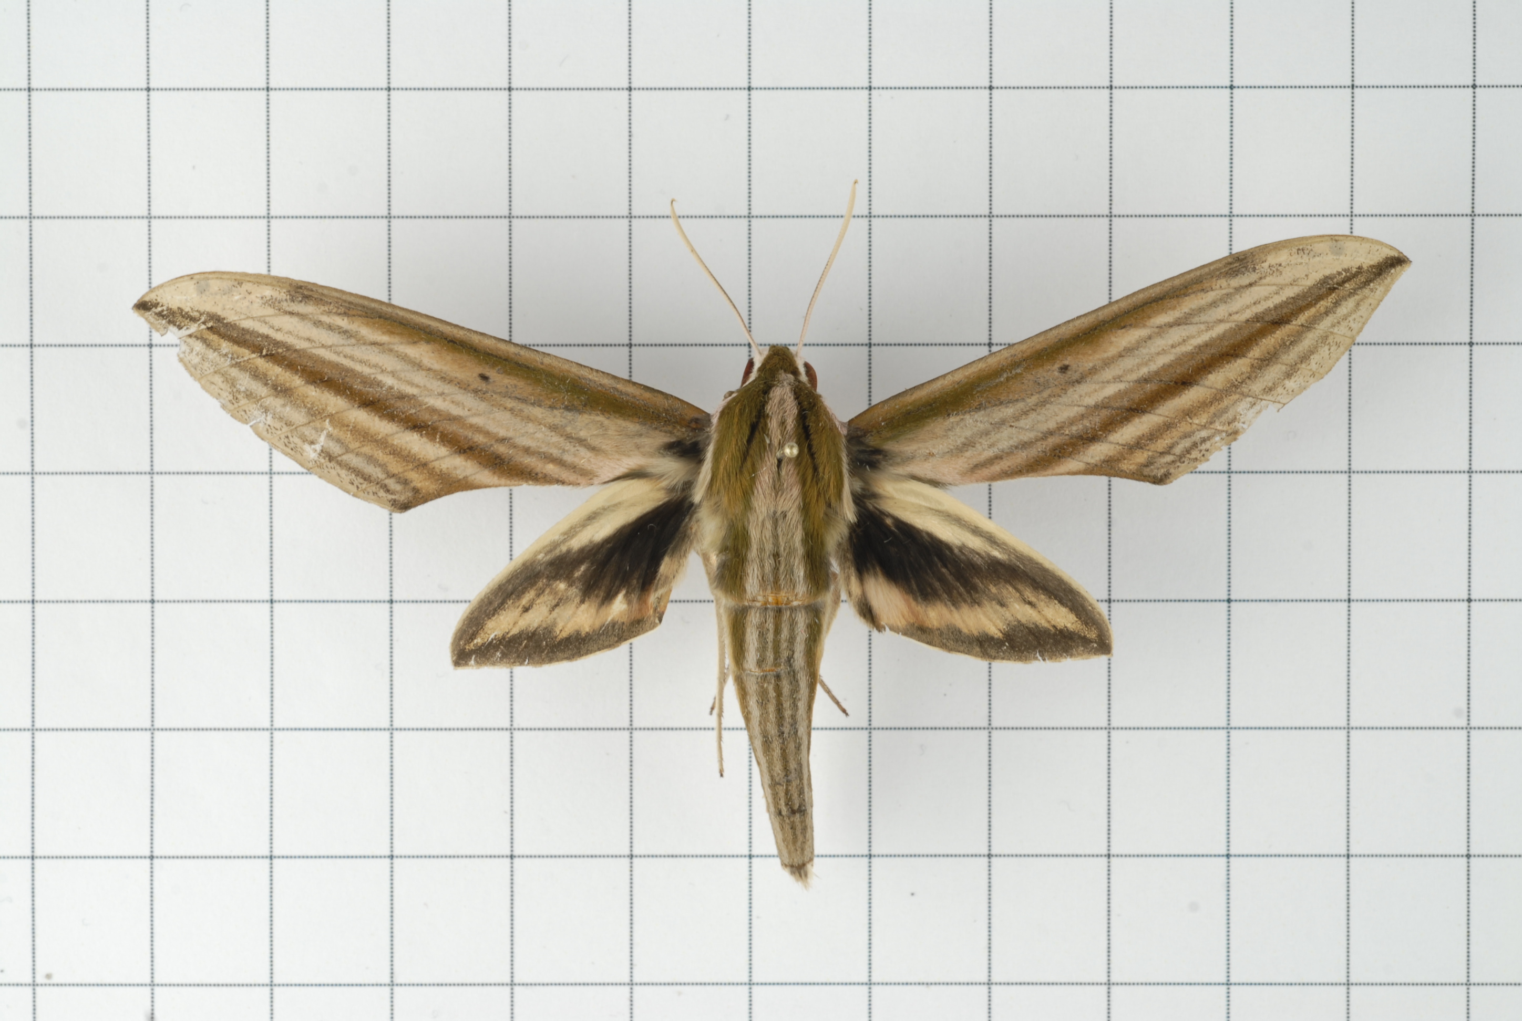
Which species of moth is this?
Cechetra lineosa
